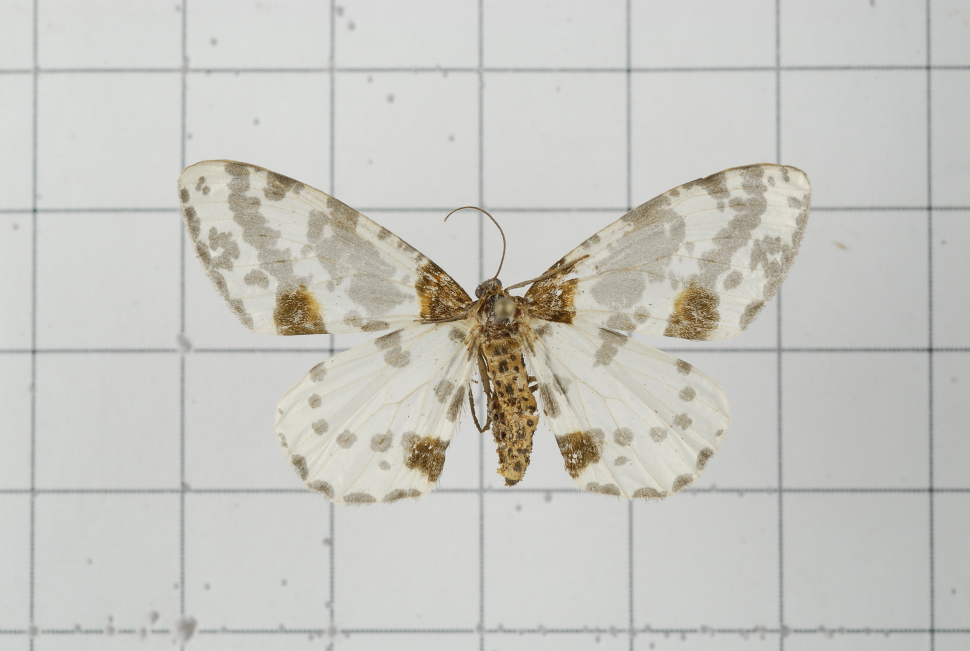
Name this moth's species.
Abraxas adilluminata
